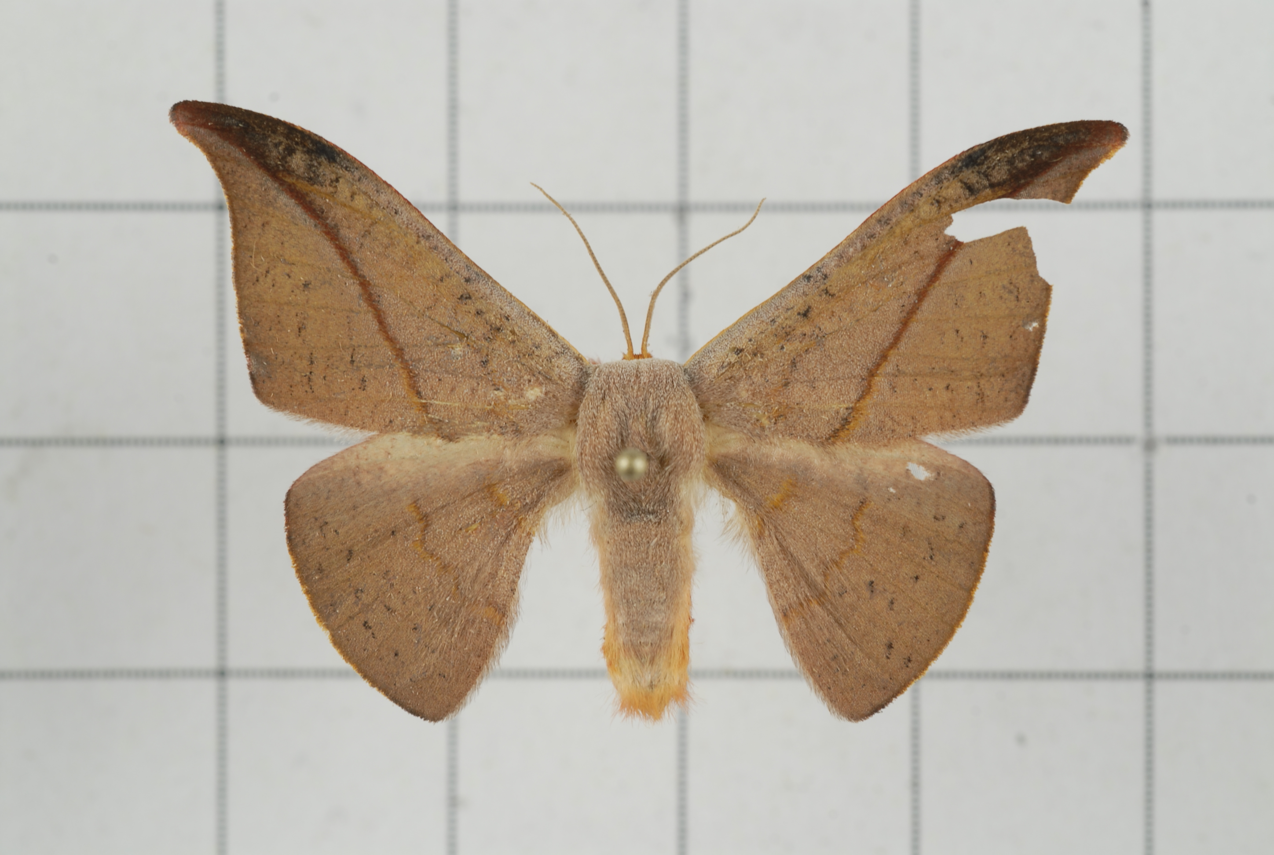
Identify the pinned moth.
Oreta insignis
